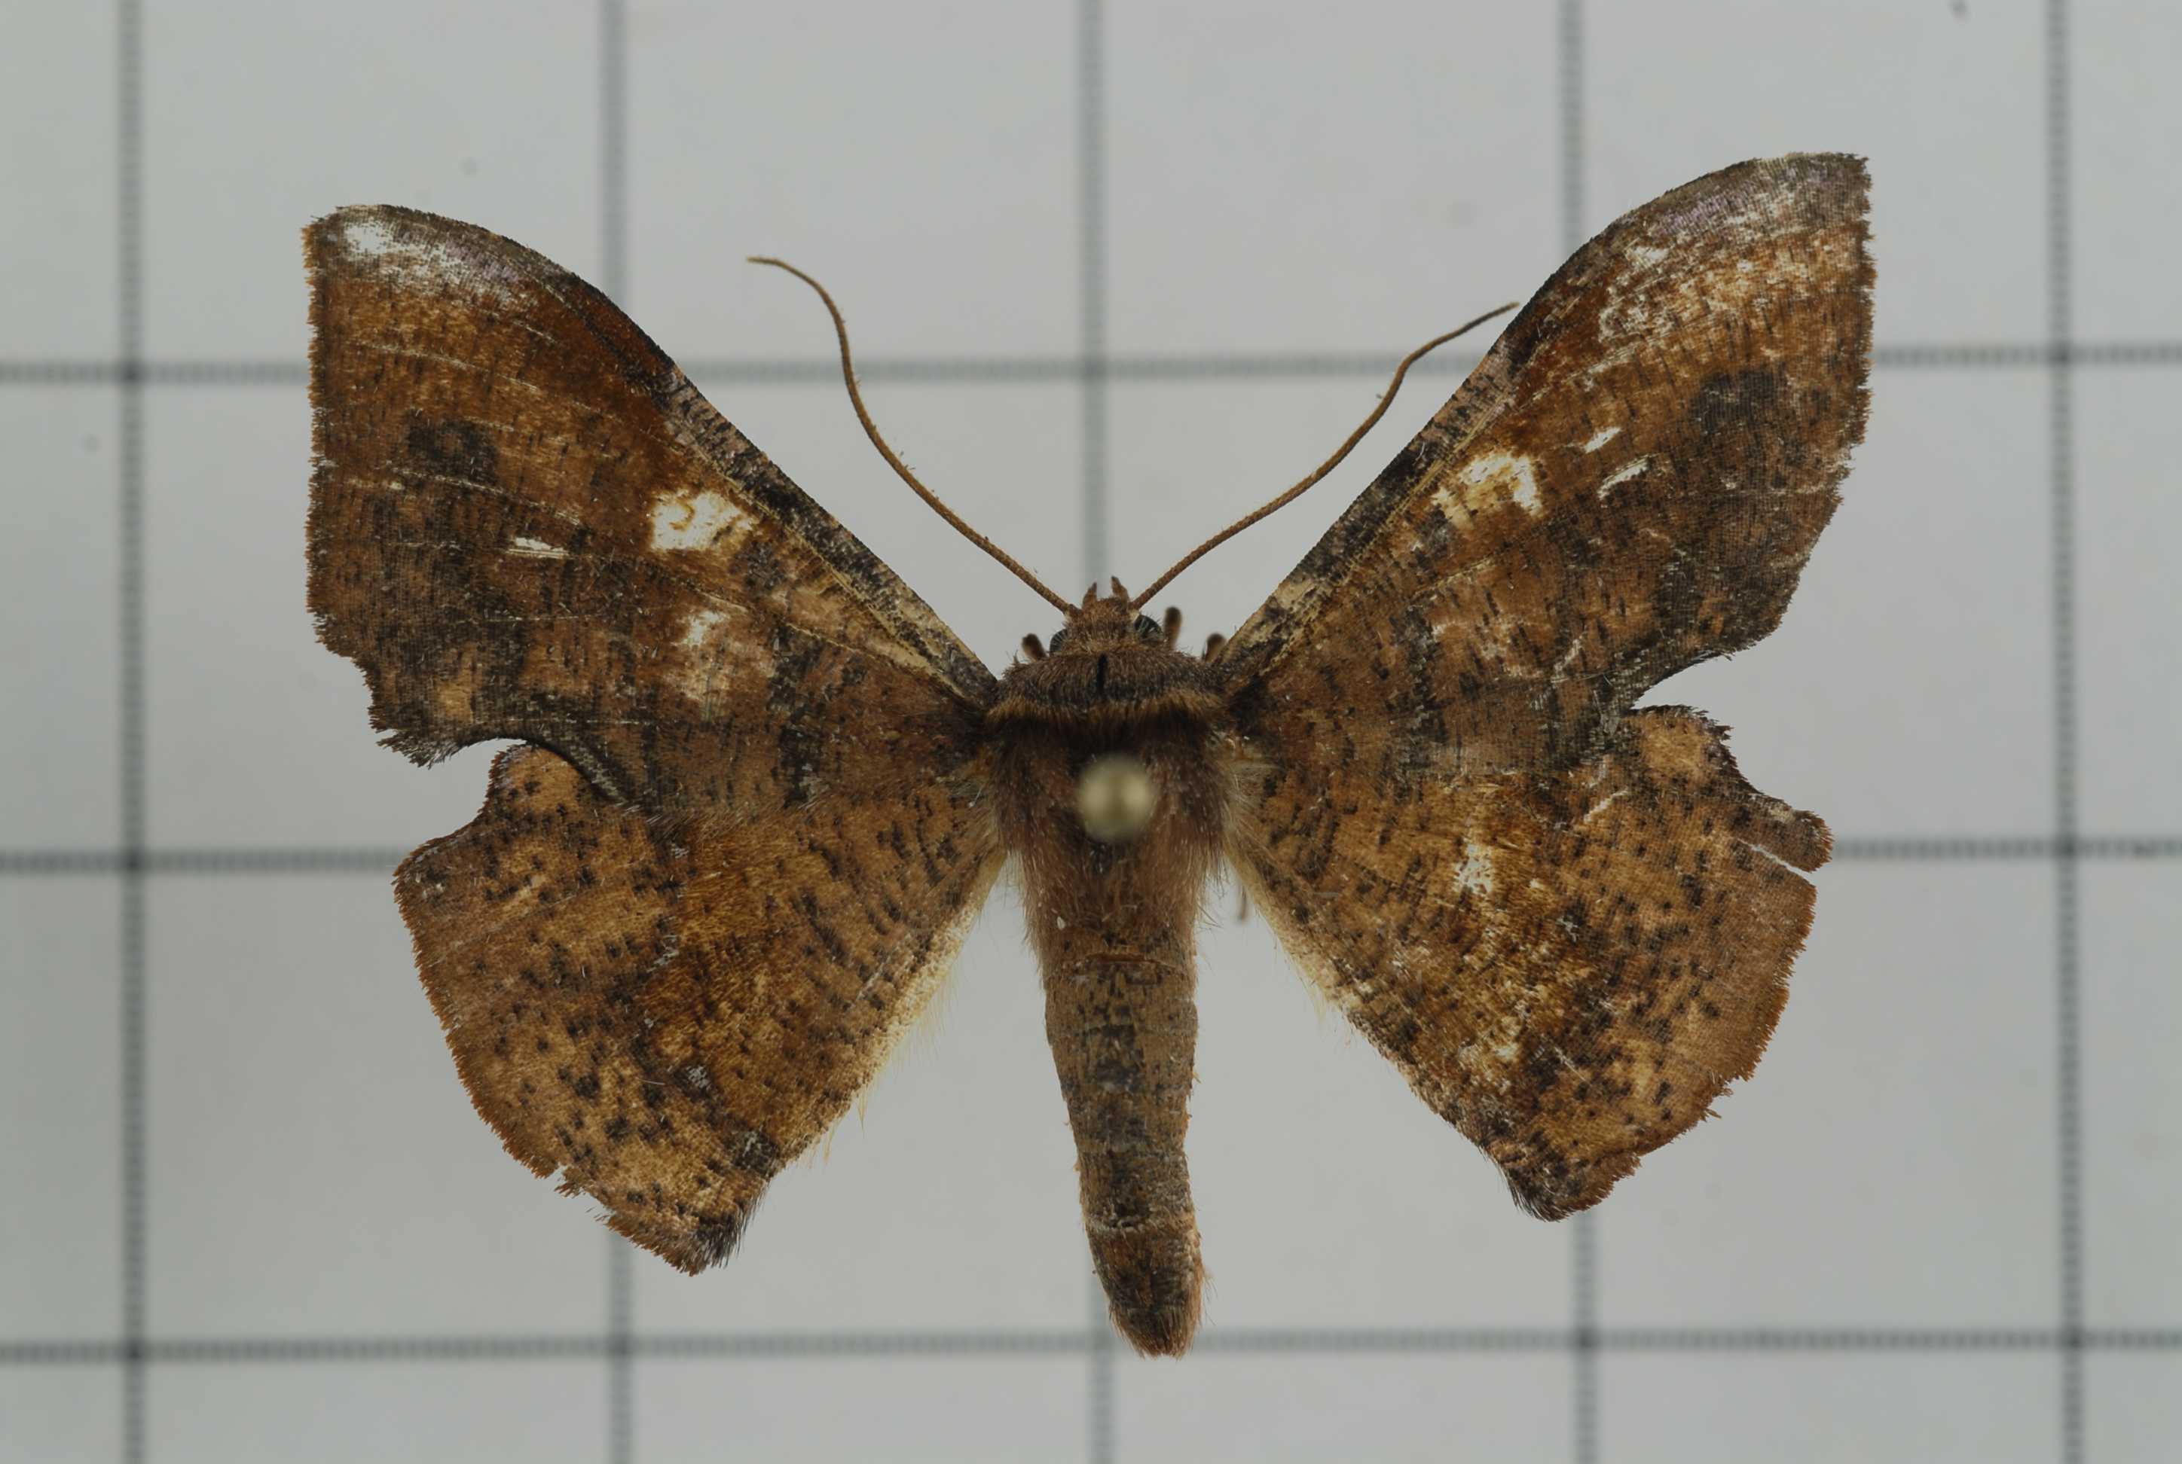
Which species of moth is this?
Fascellina chromataria
